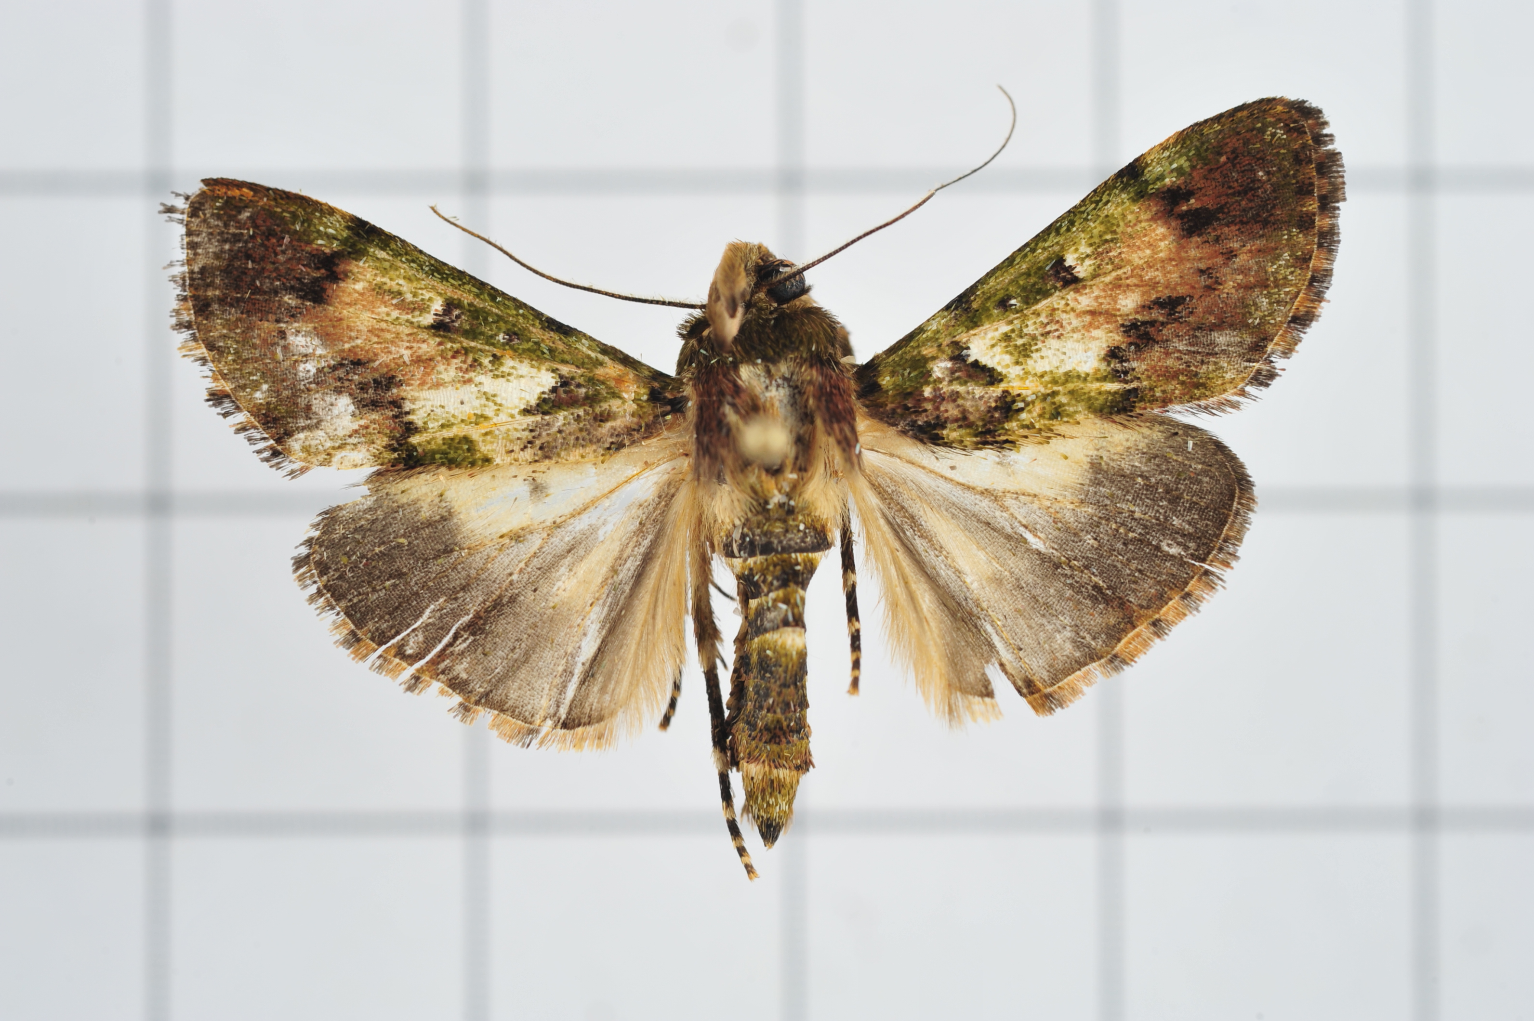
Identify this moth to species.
Teliphasa nubilosa
